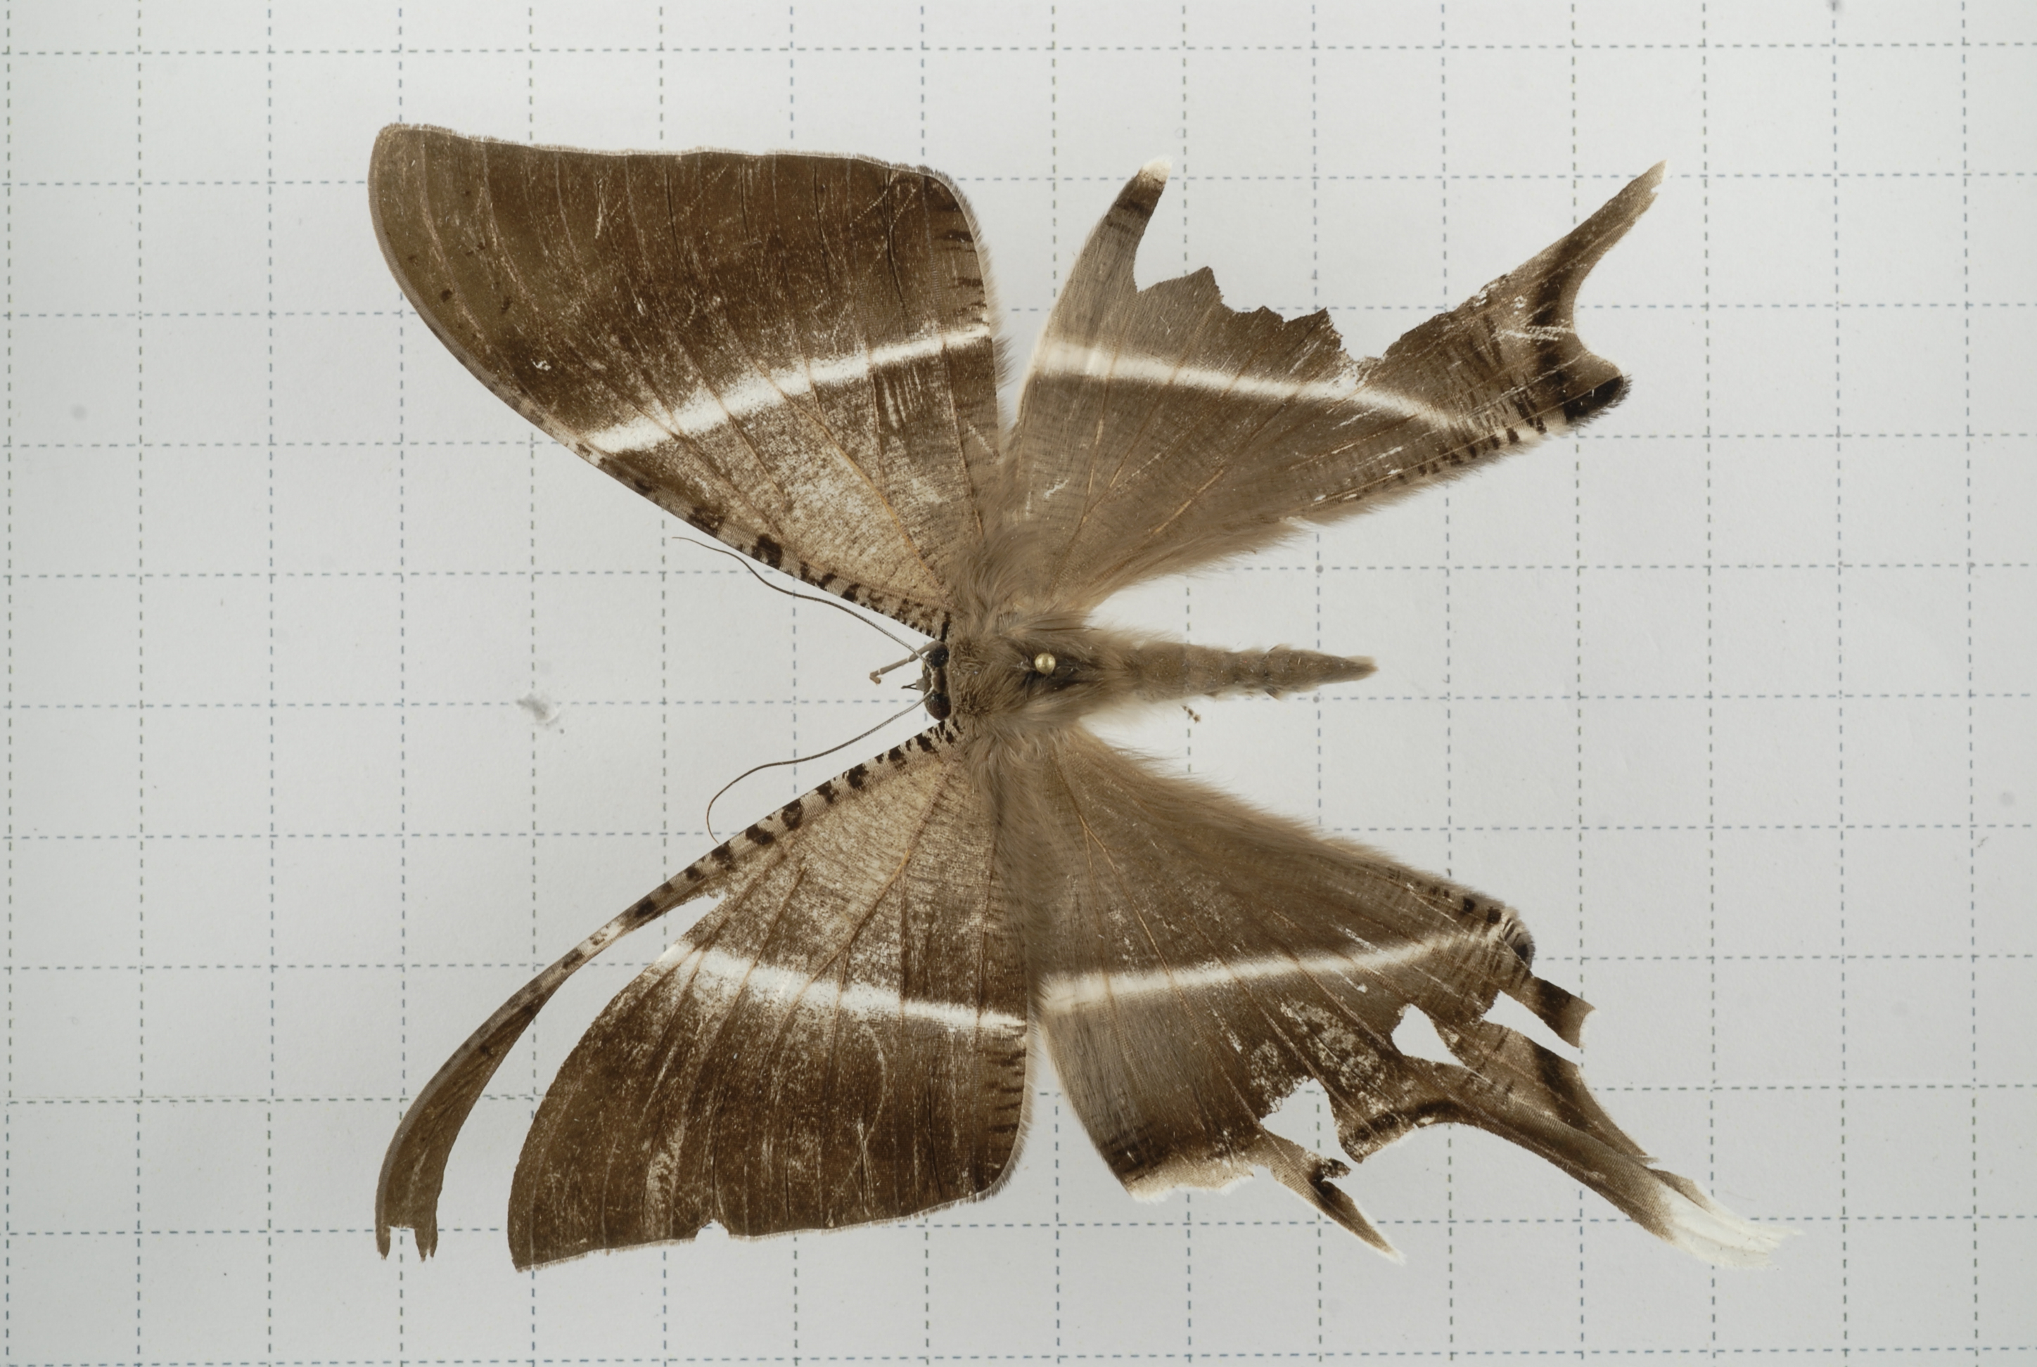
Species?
Lyssa zampa
